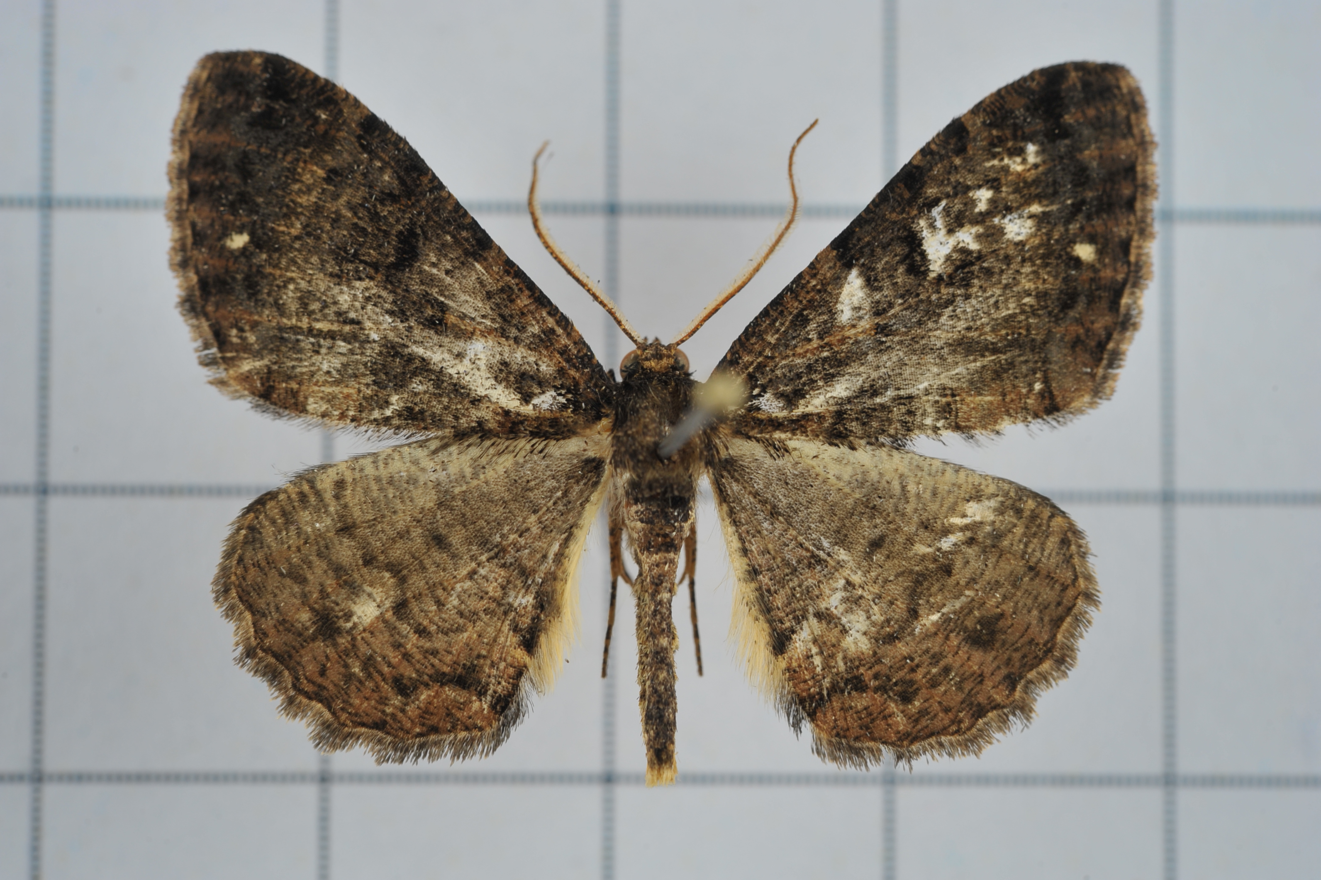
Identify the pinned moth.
Parectropis subflava
